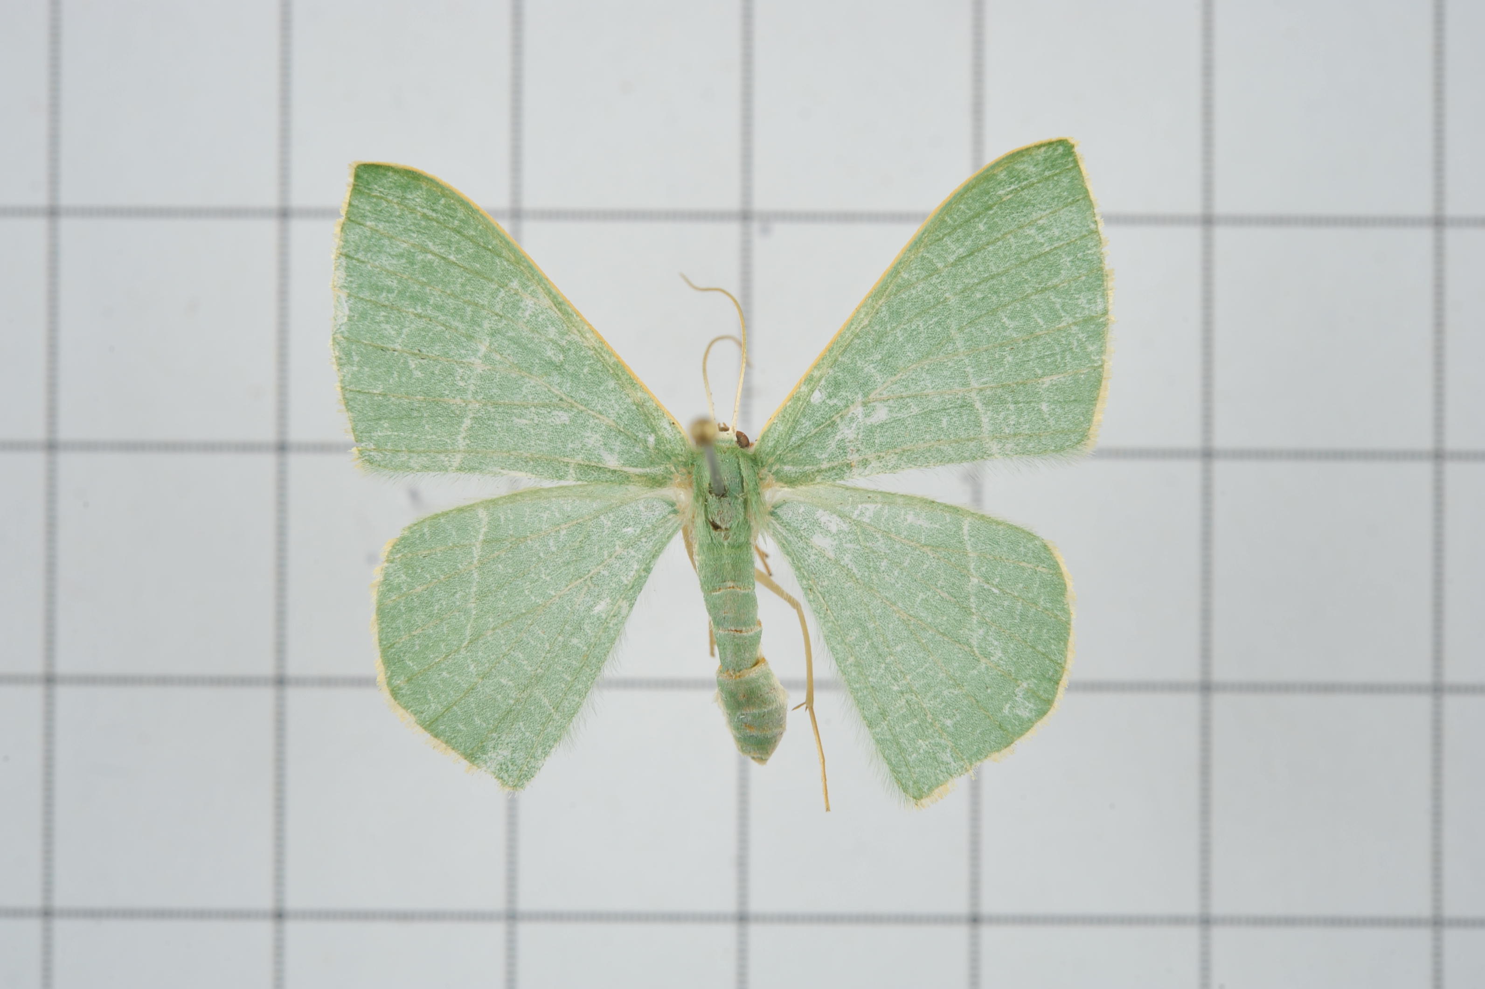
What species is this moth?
Pelagodes subquadraria
